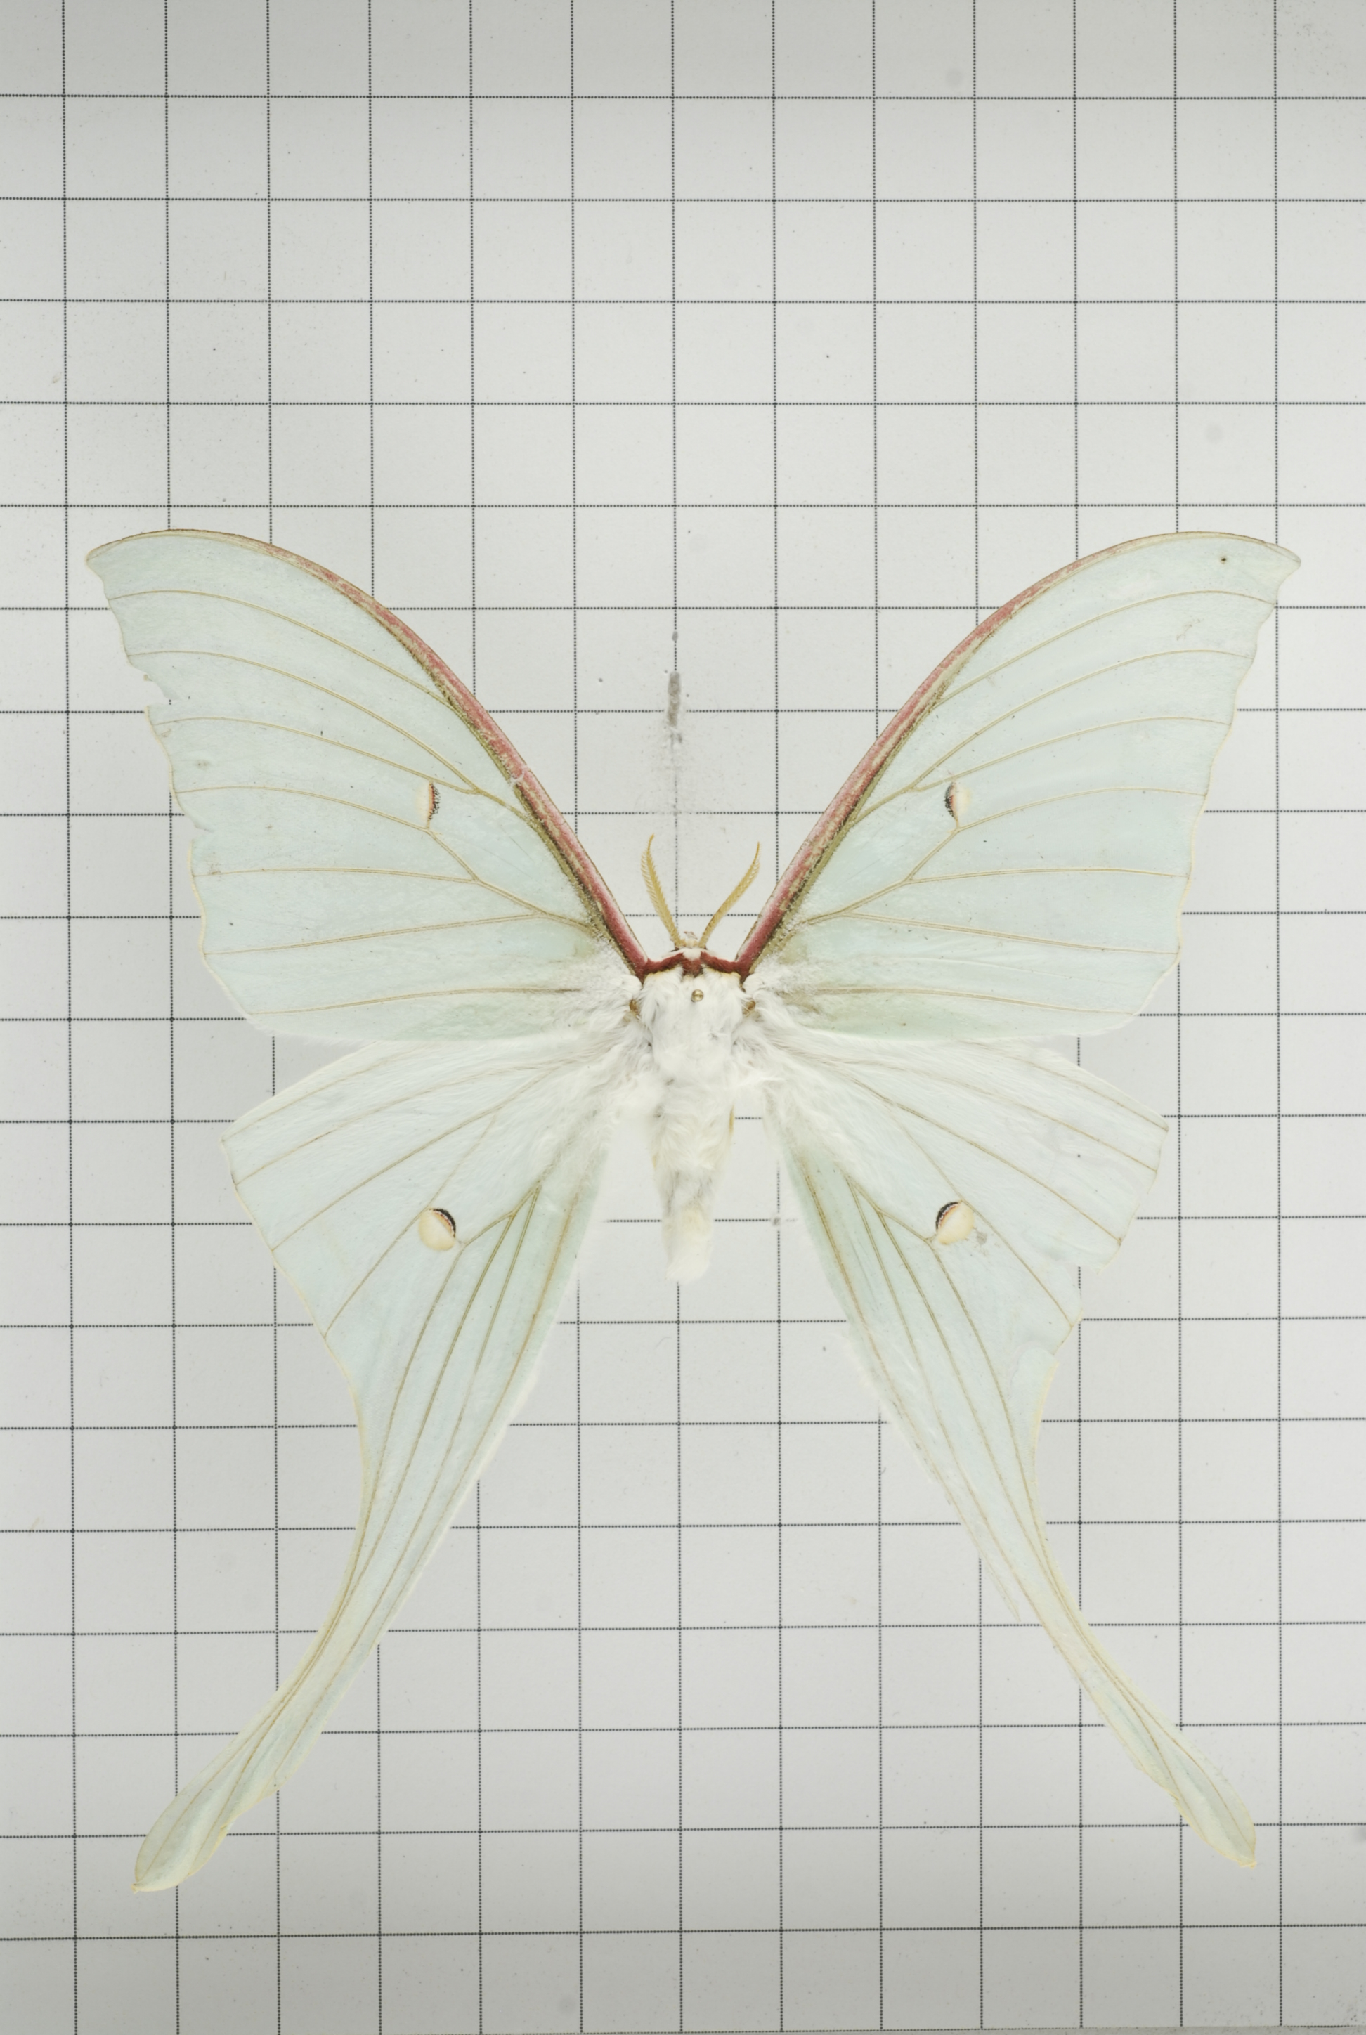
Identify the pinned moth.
Actias ningpoana ningtaiwana
